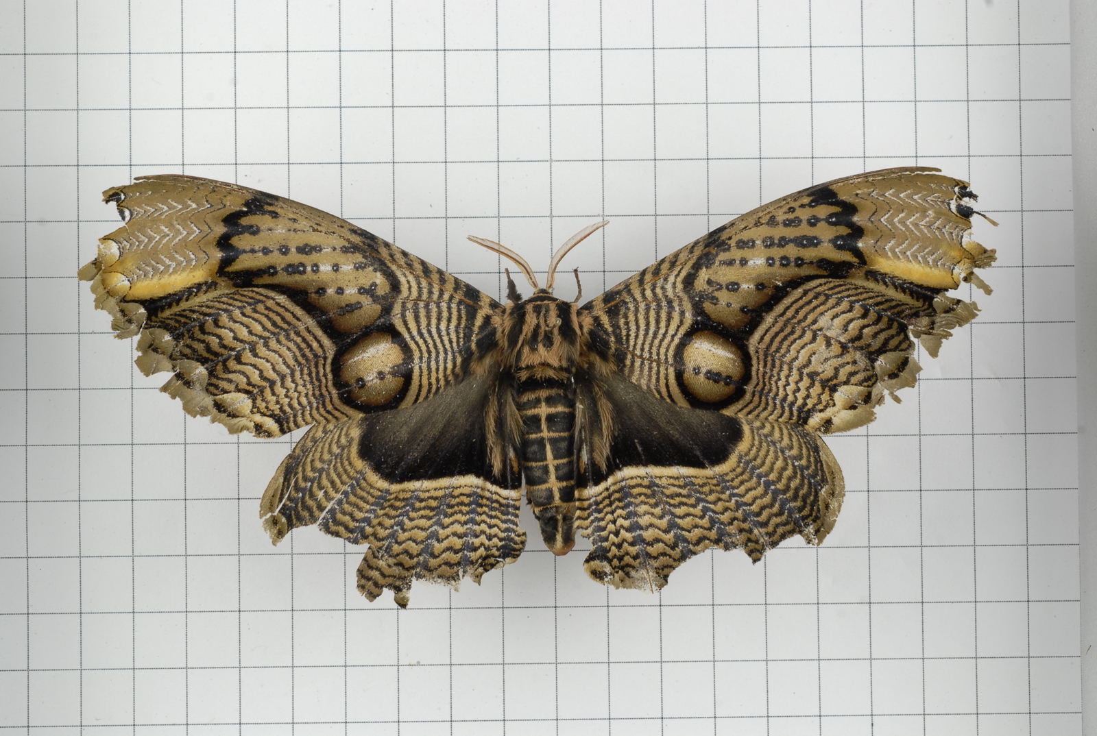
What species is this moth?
Brahmaea wallichii insulata
